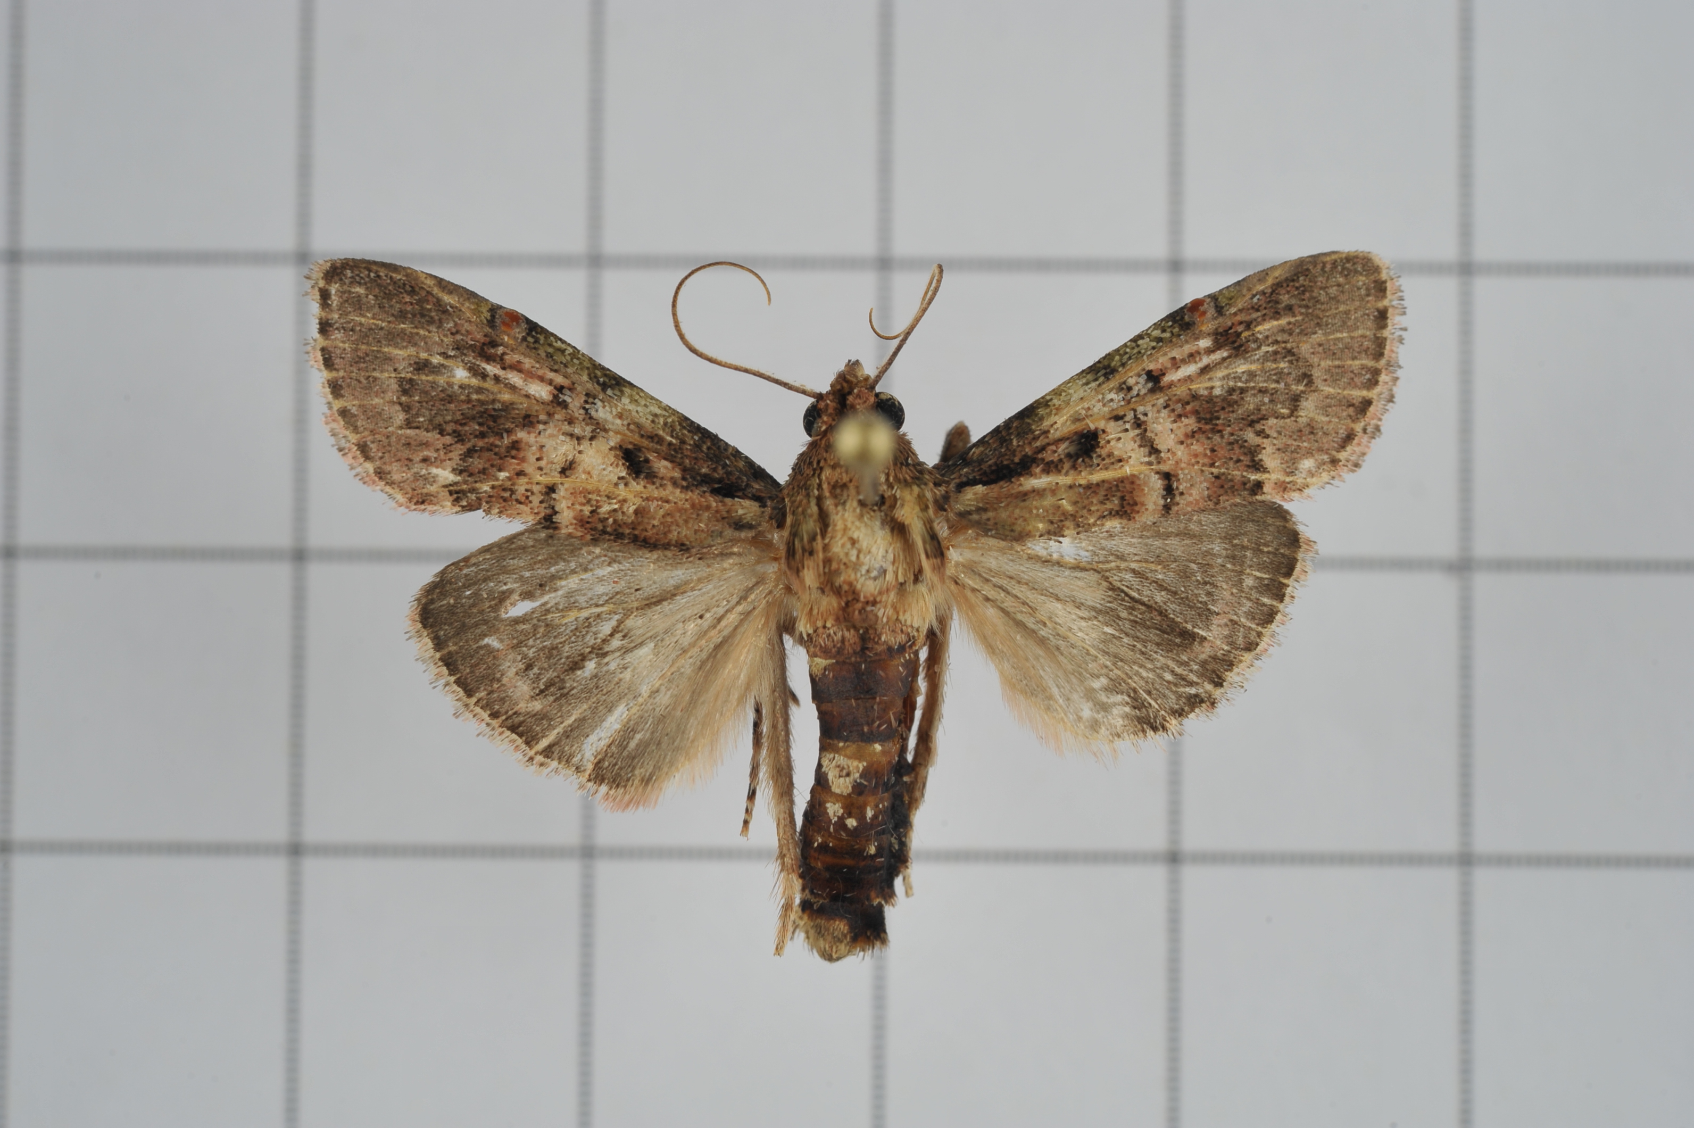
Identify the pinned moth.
Locastra muscosalis
